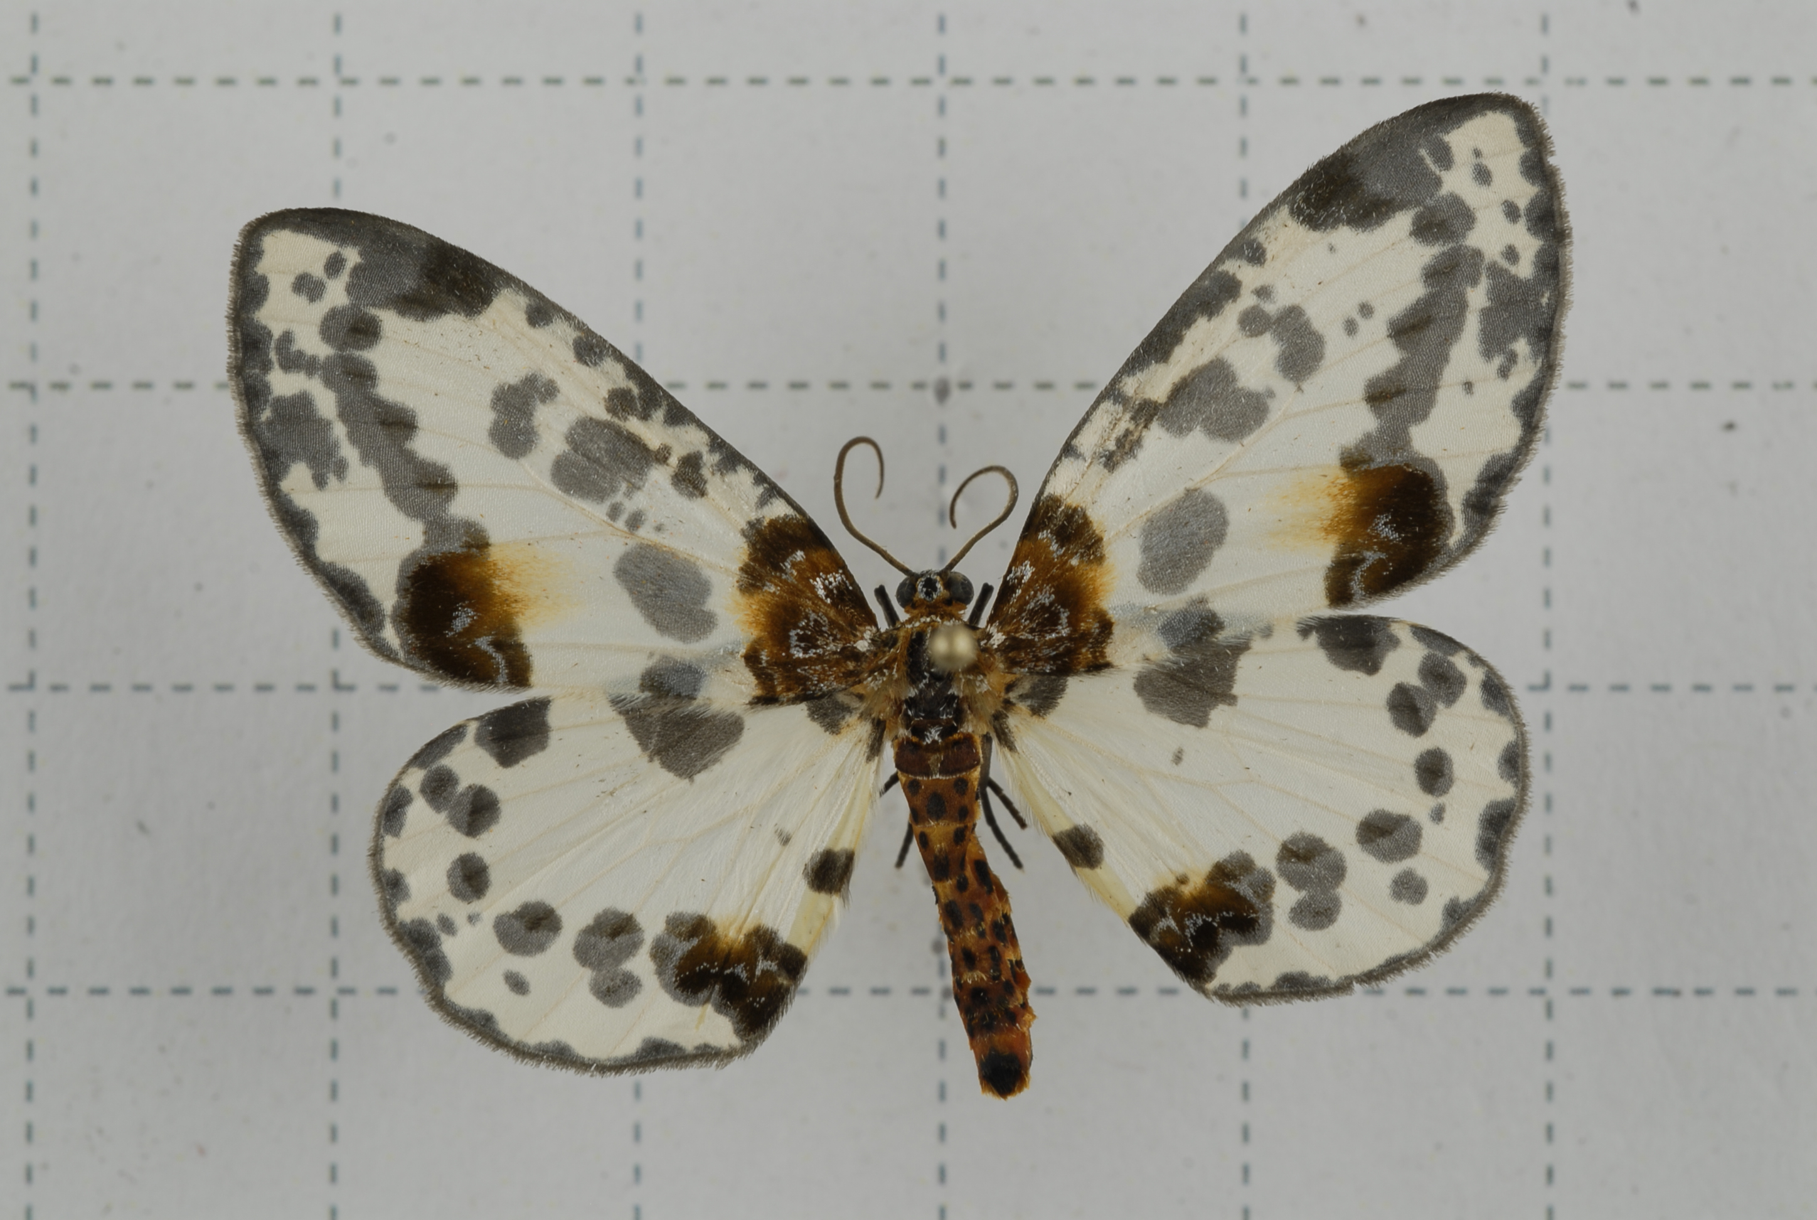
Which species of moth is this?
Abraxas formosilluminata
